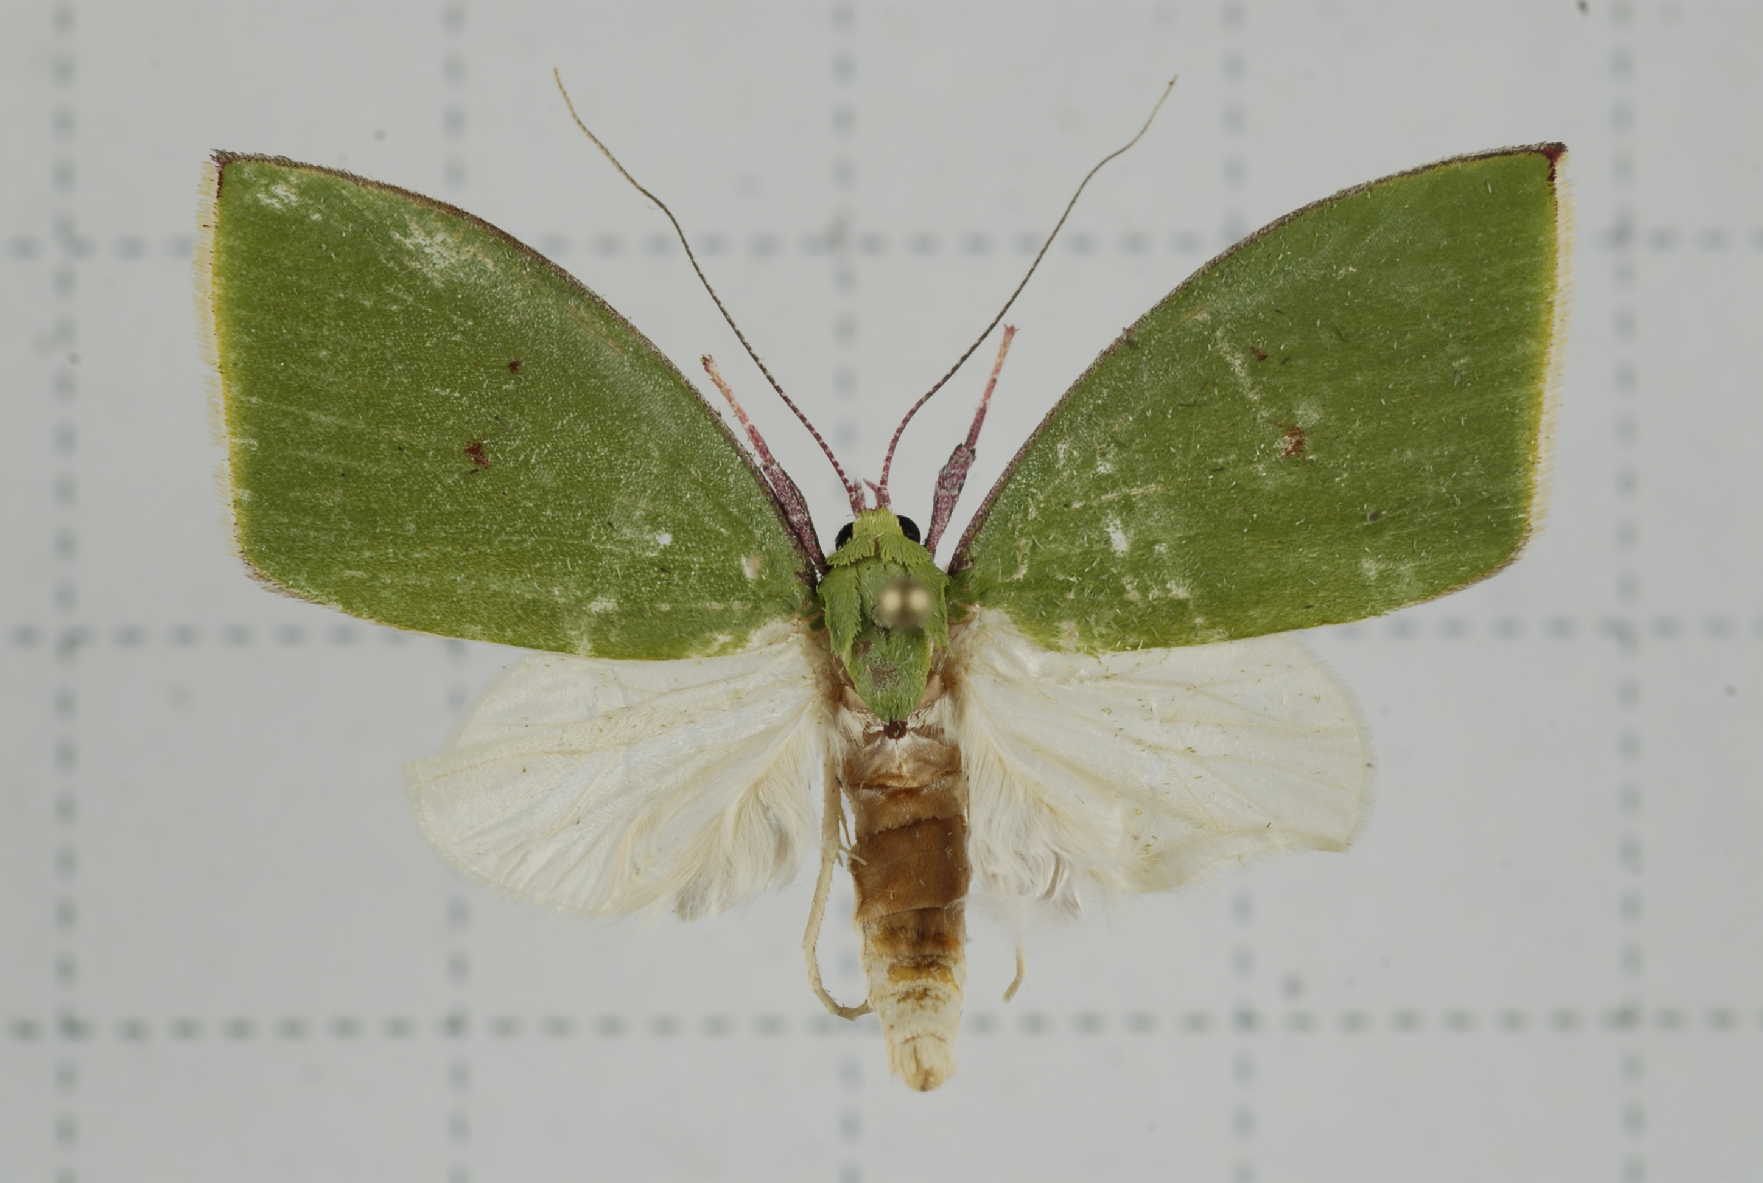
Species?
Tyana falcata
